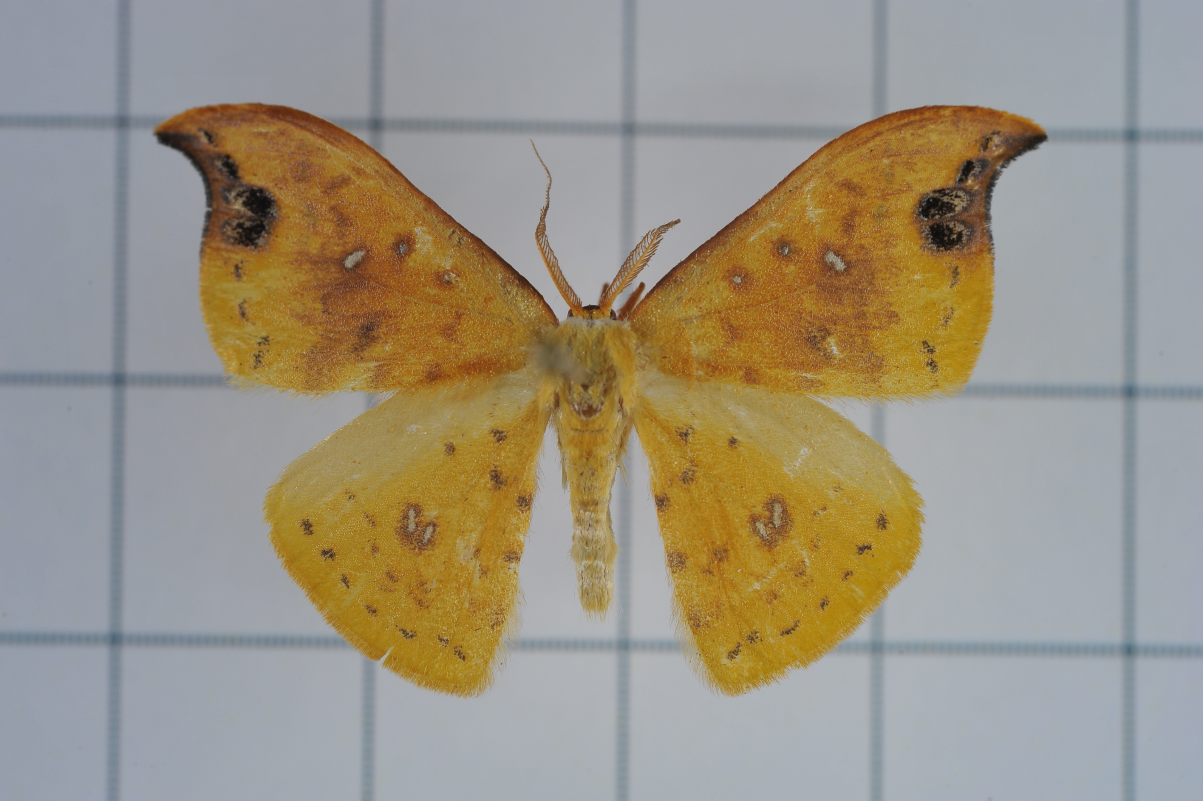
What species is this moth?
Tridrepana unispina
